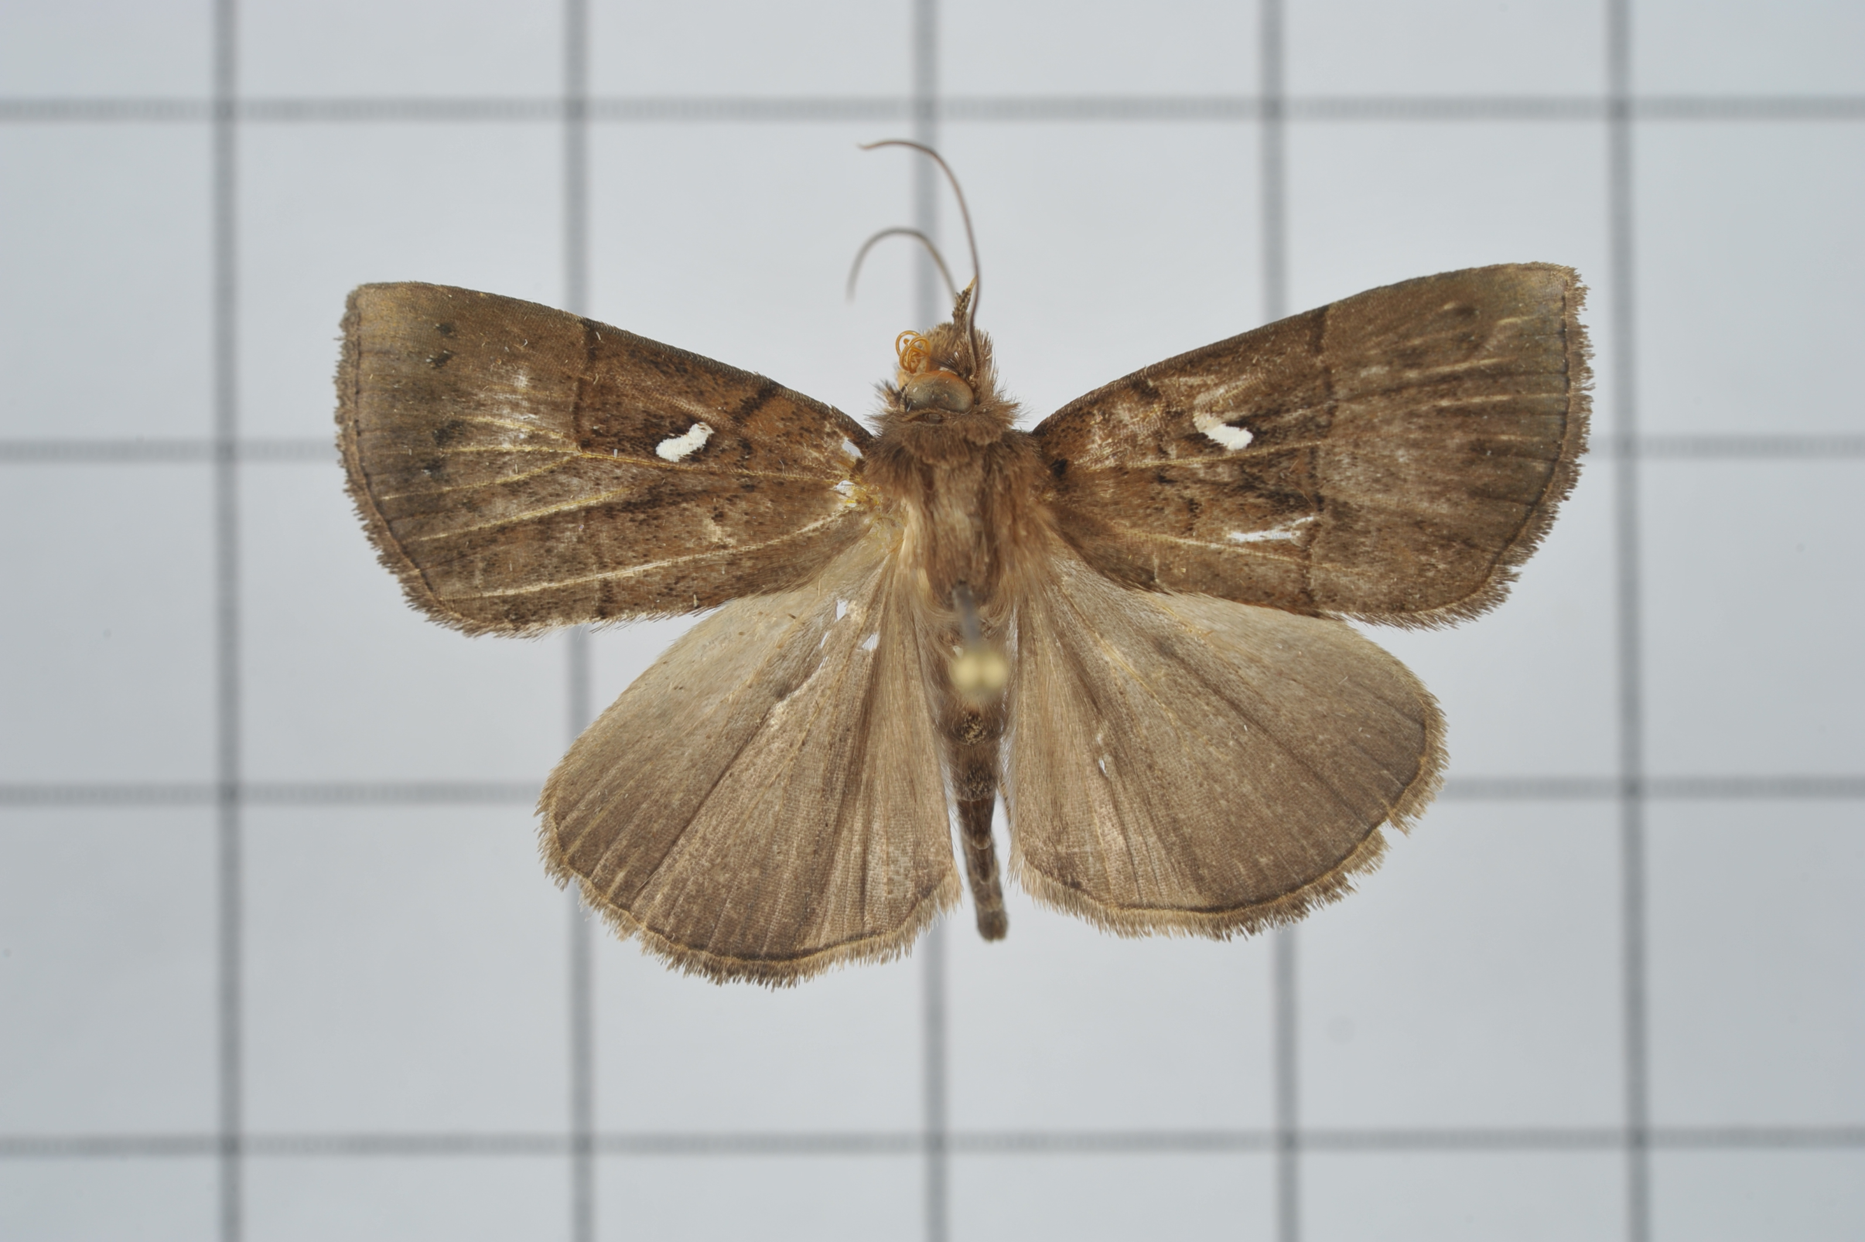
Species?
Hypena albopunctalis
